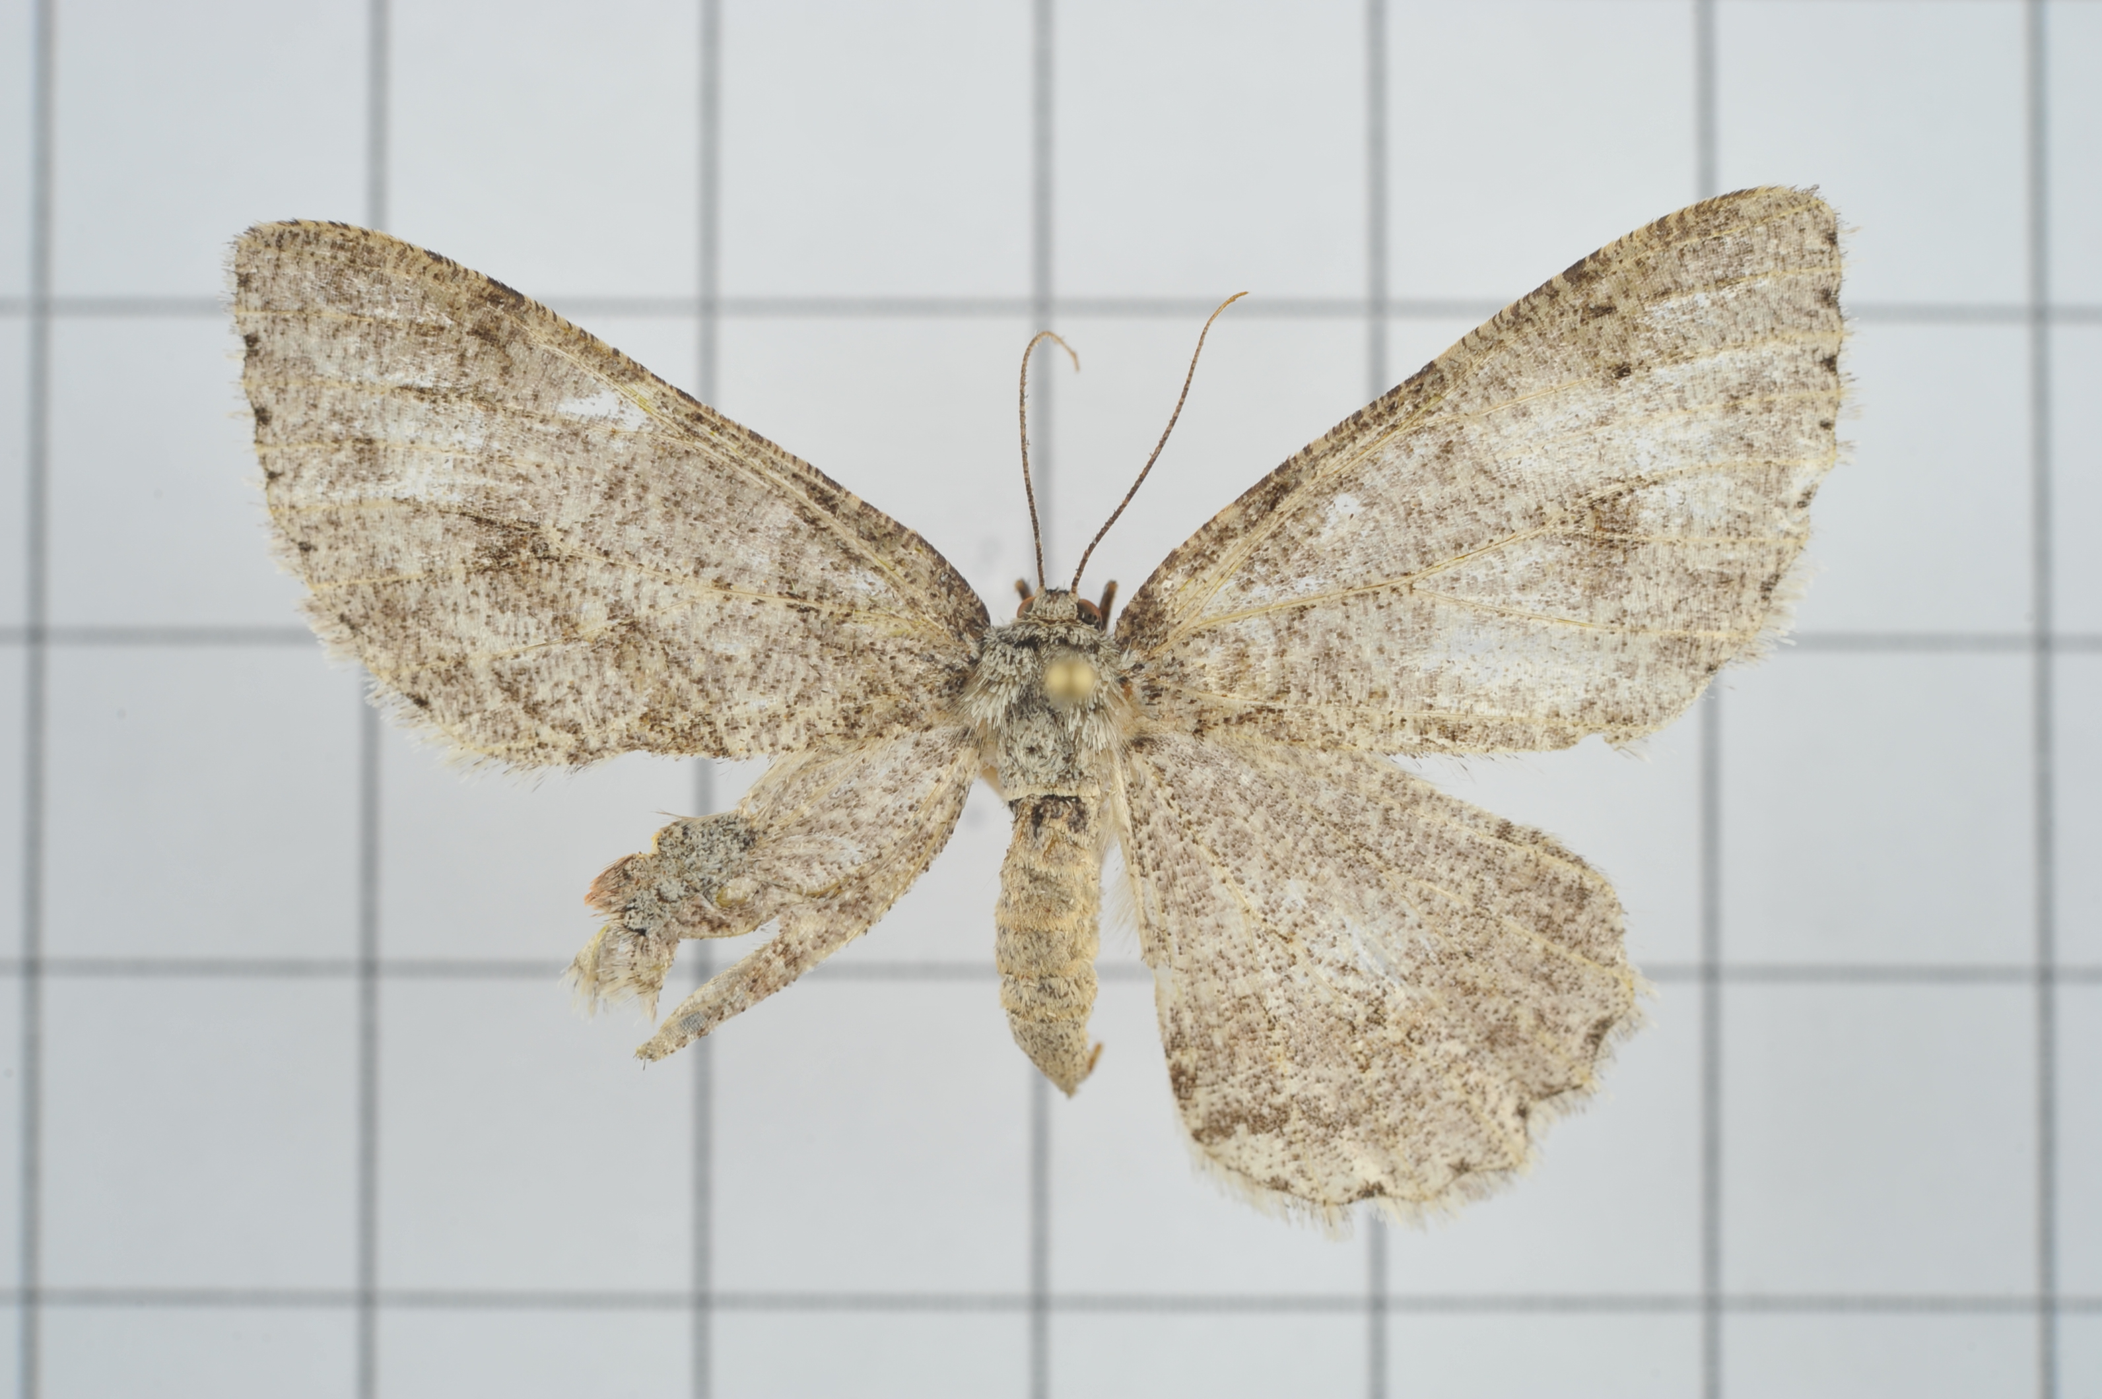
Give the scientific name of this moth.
Ectropis excellens
